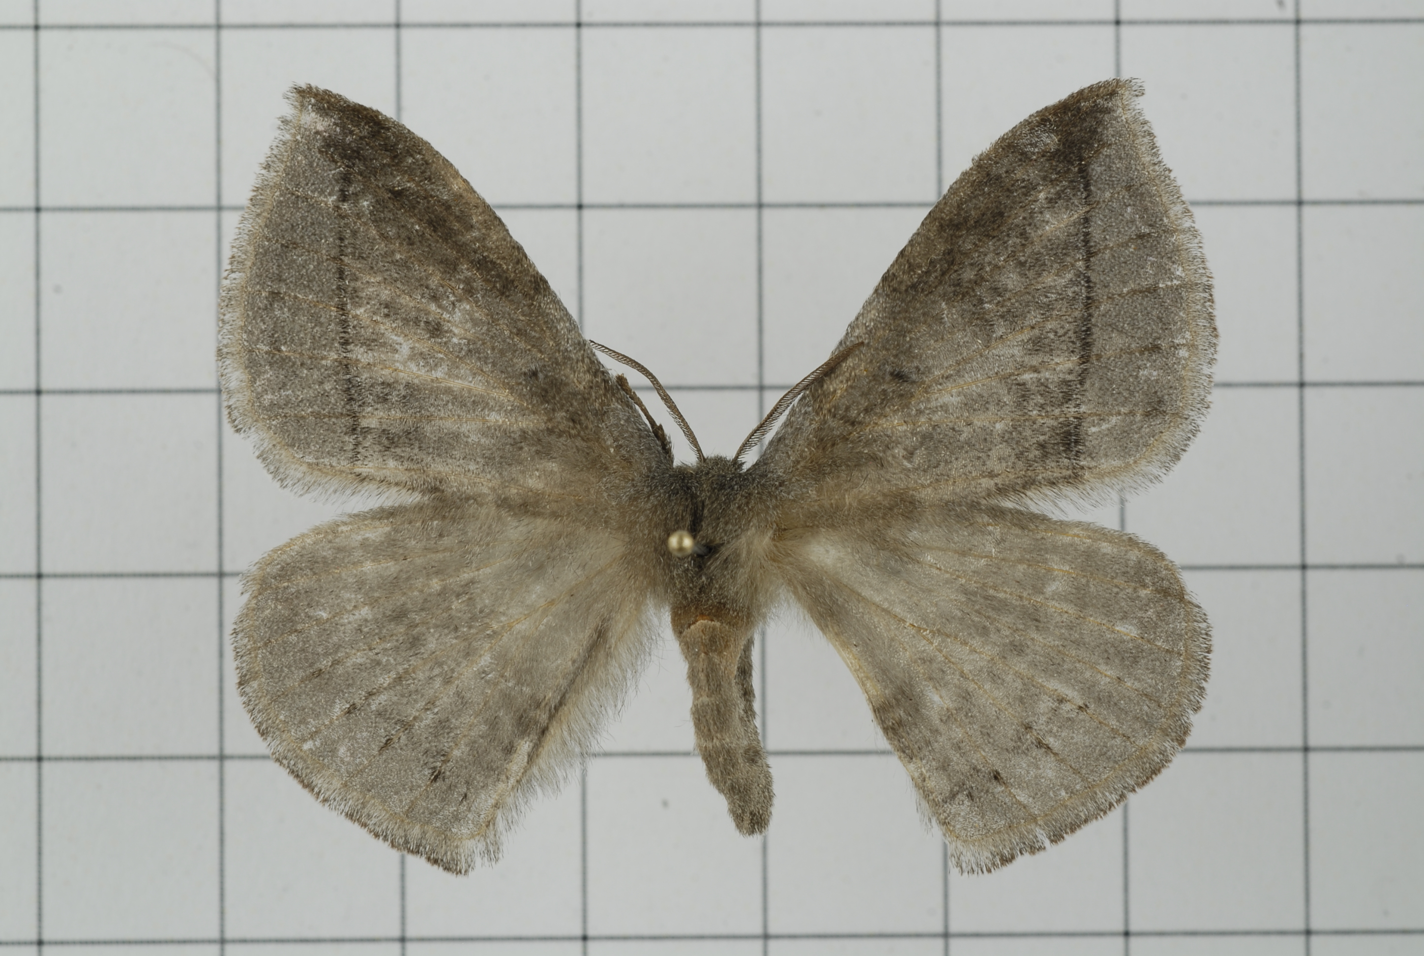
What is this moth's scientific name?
Ganisa formosicola
